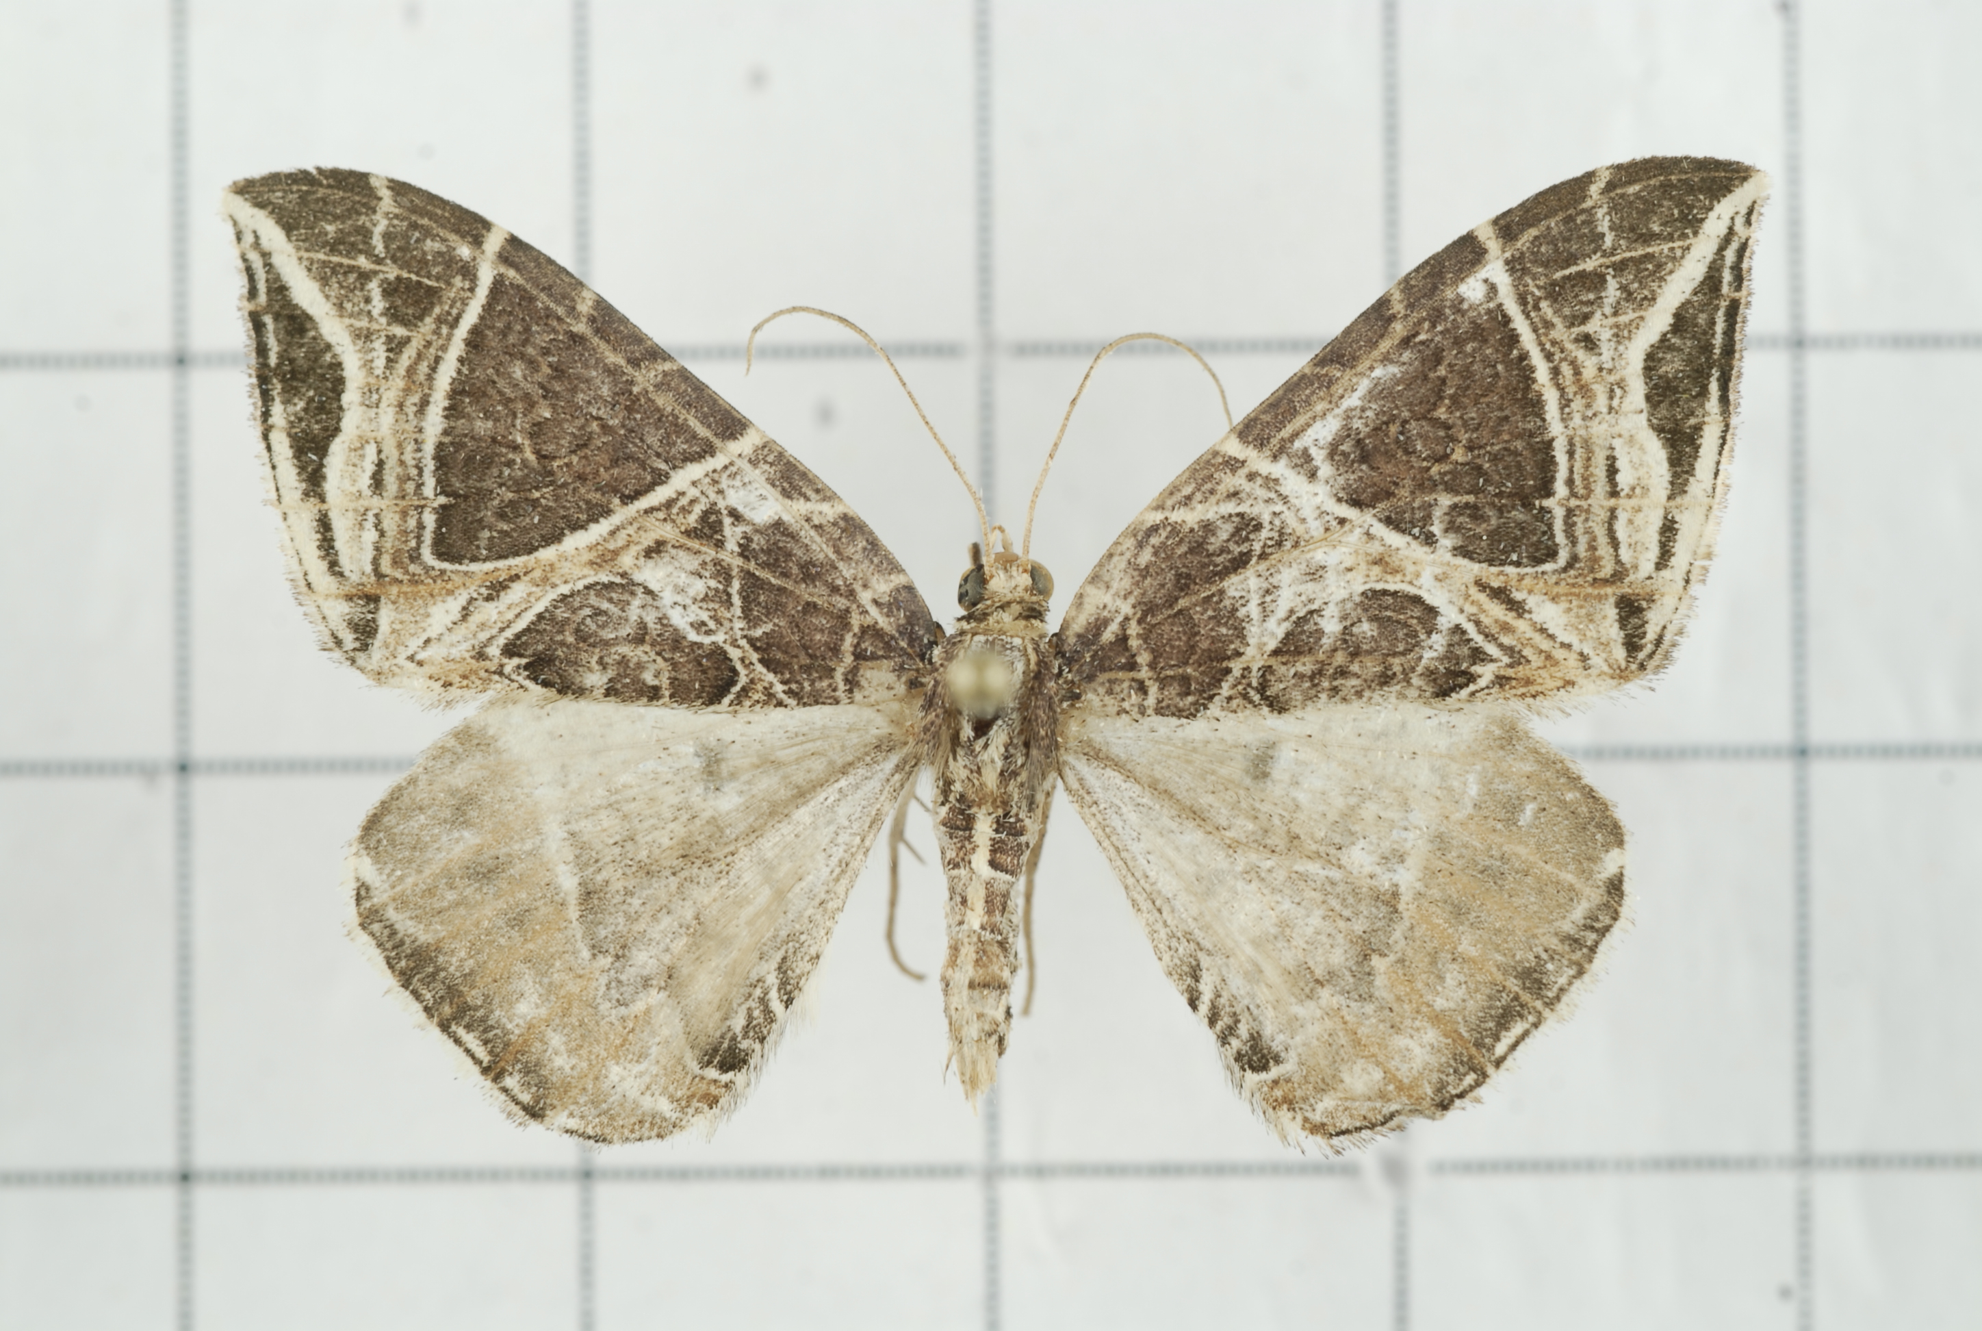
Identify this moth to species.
Ecliptopera rectilinea kanshinensis
